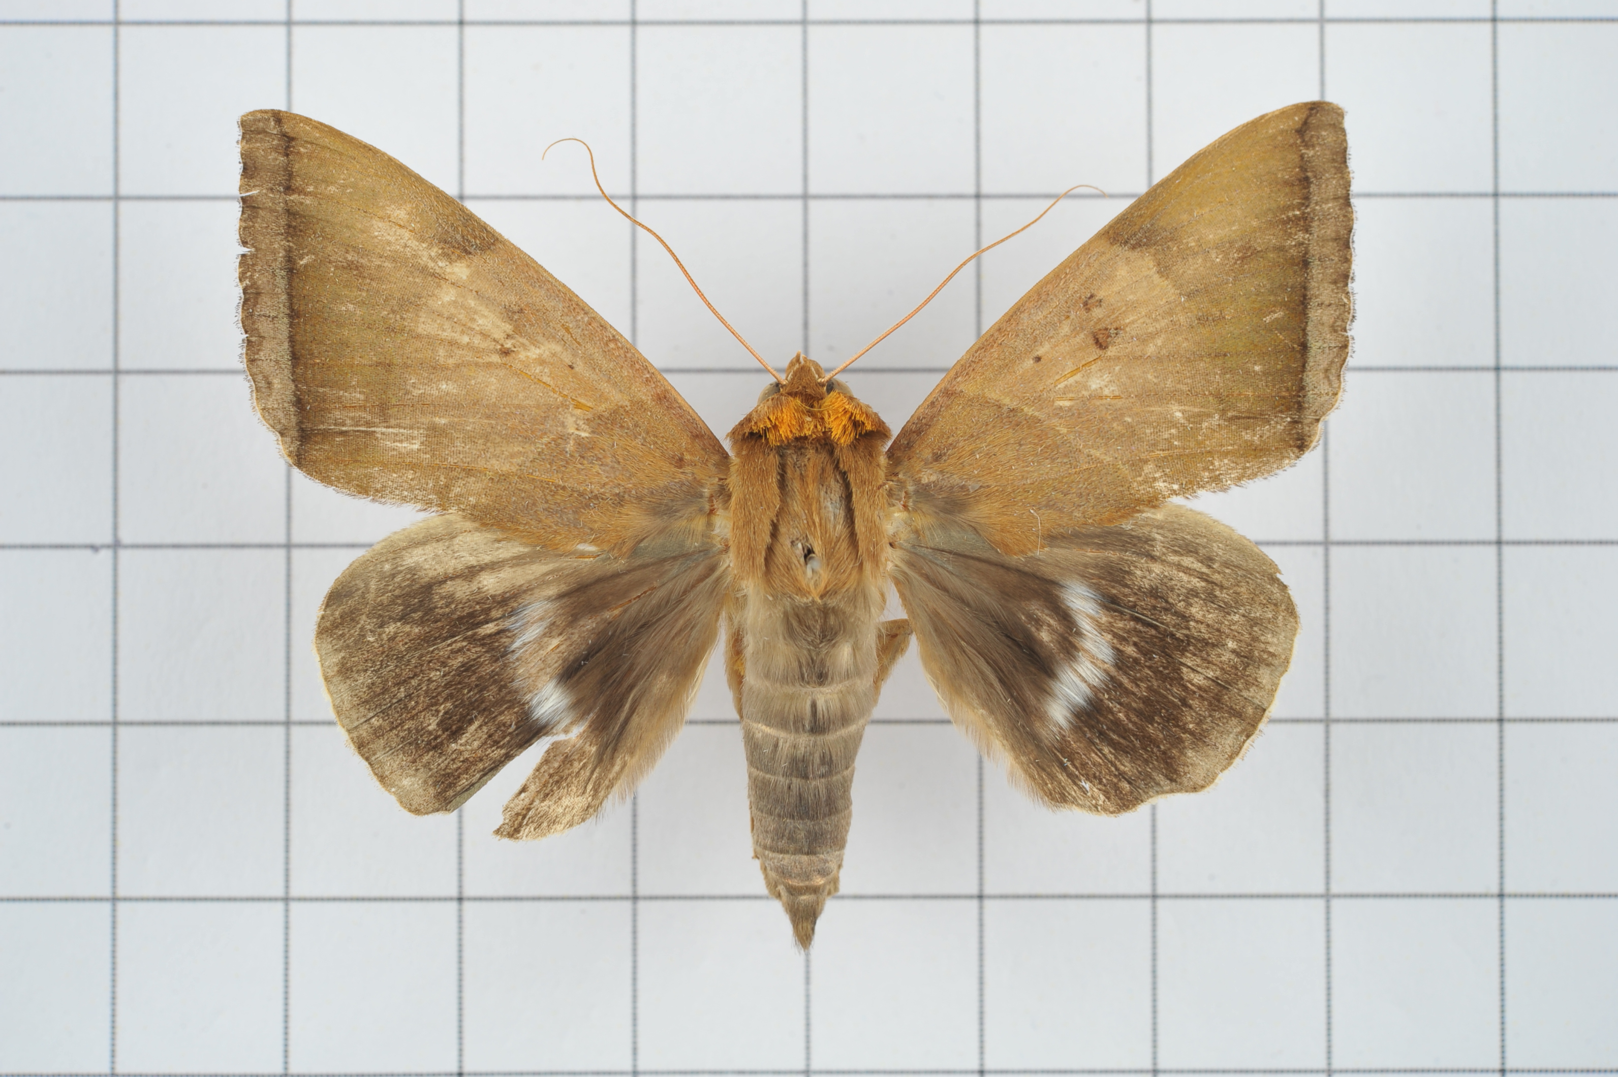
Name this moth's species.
Artena dotata
